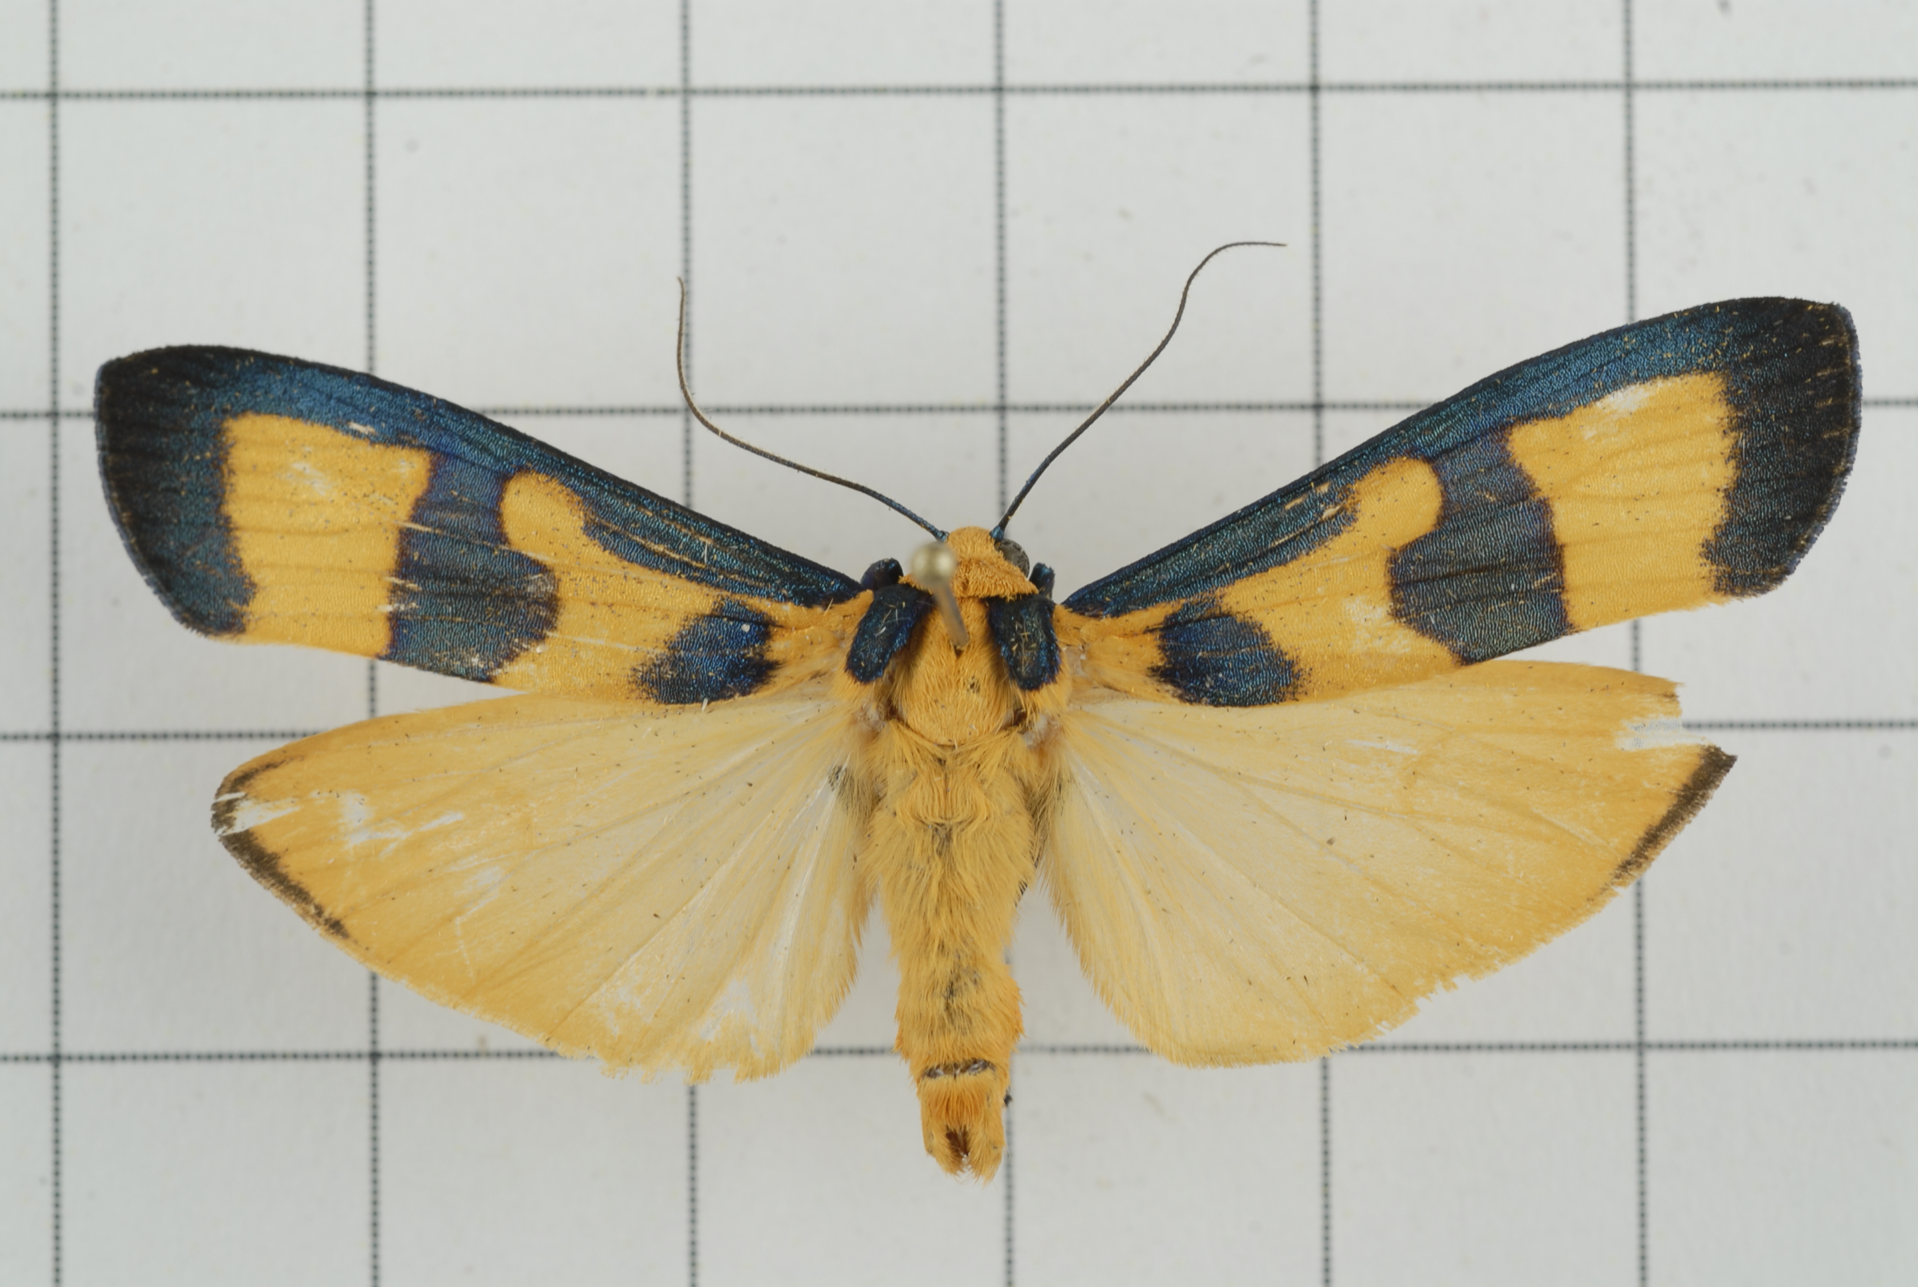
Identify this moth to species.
Chrysaeglia magnifica
